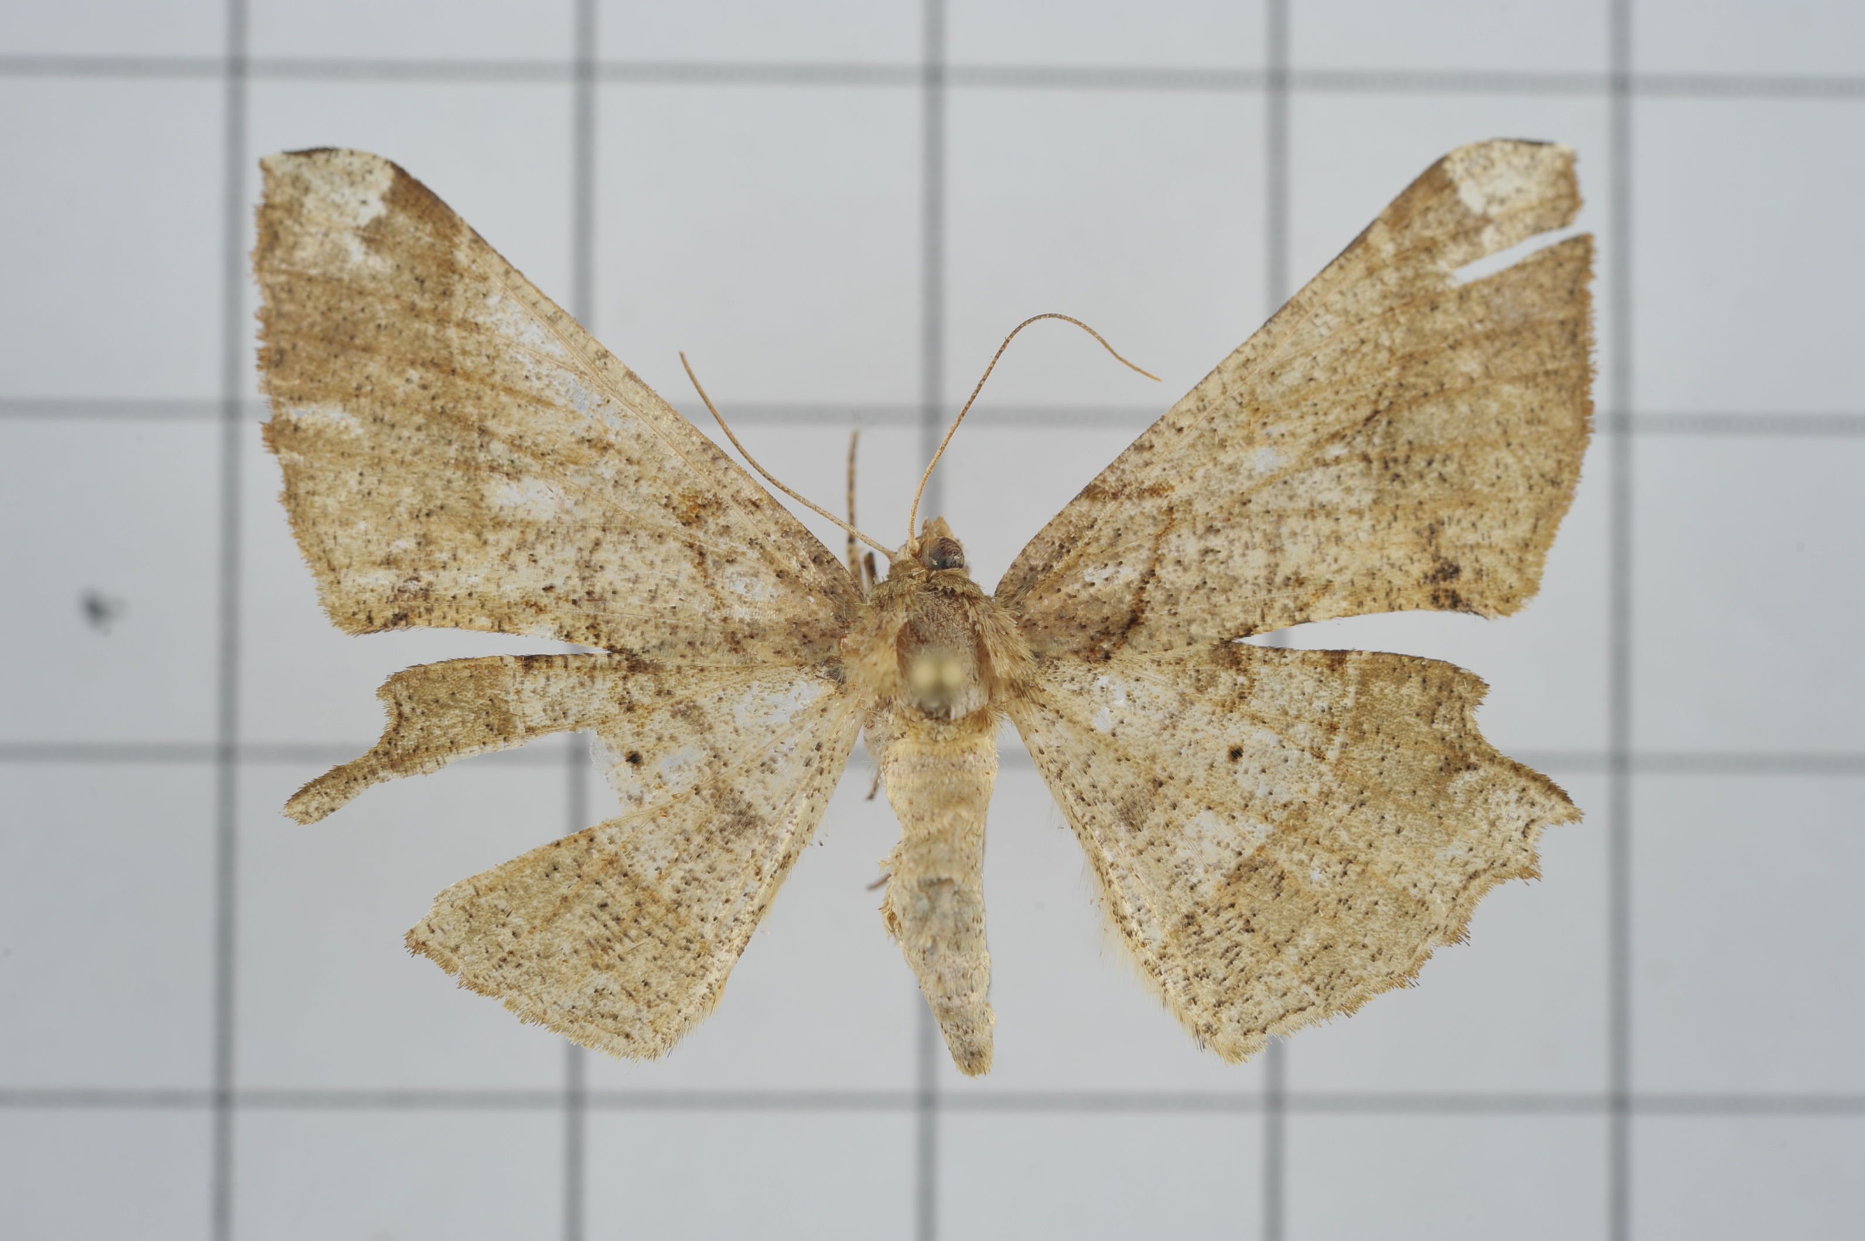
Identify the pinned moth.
Krananda latimarginaria
